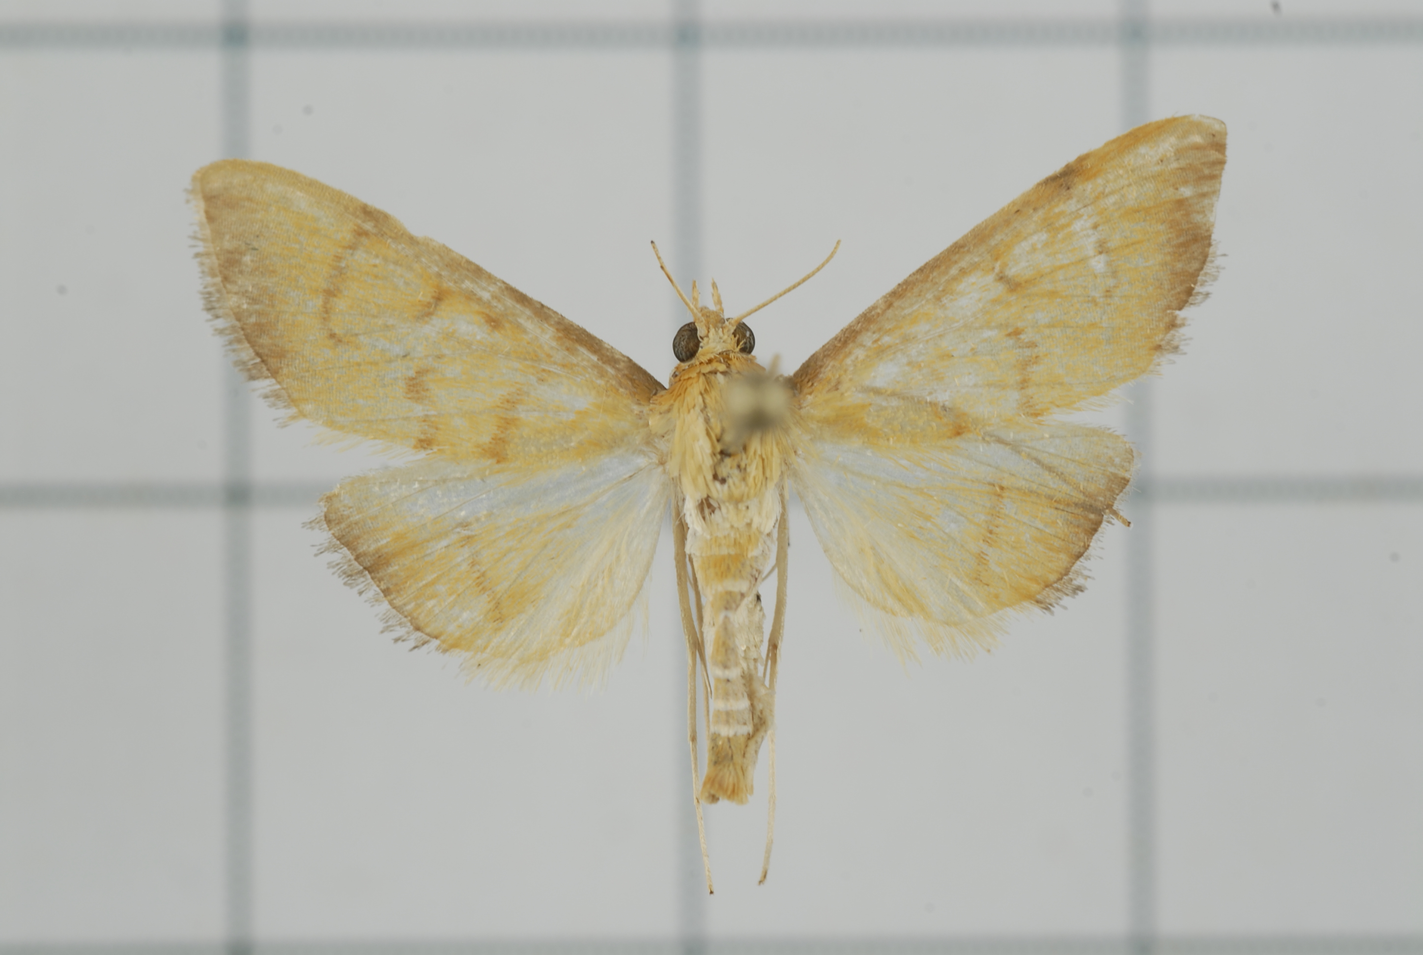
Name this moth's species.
Toxobotys nea
